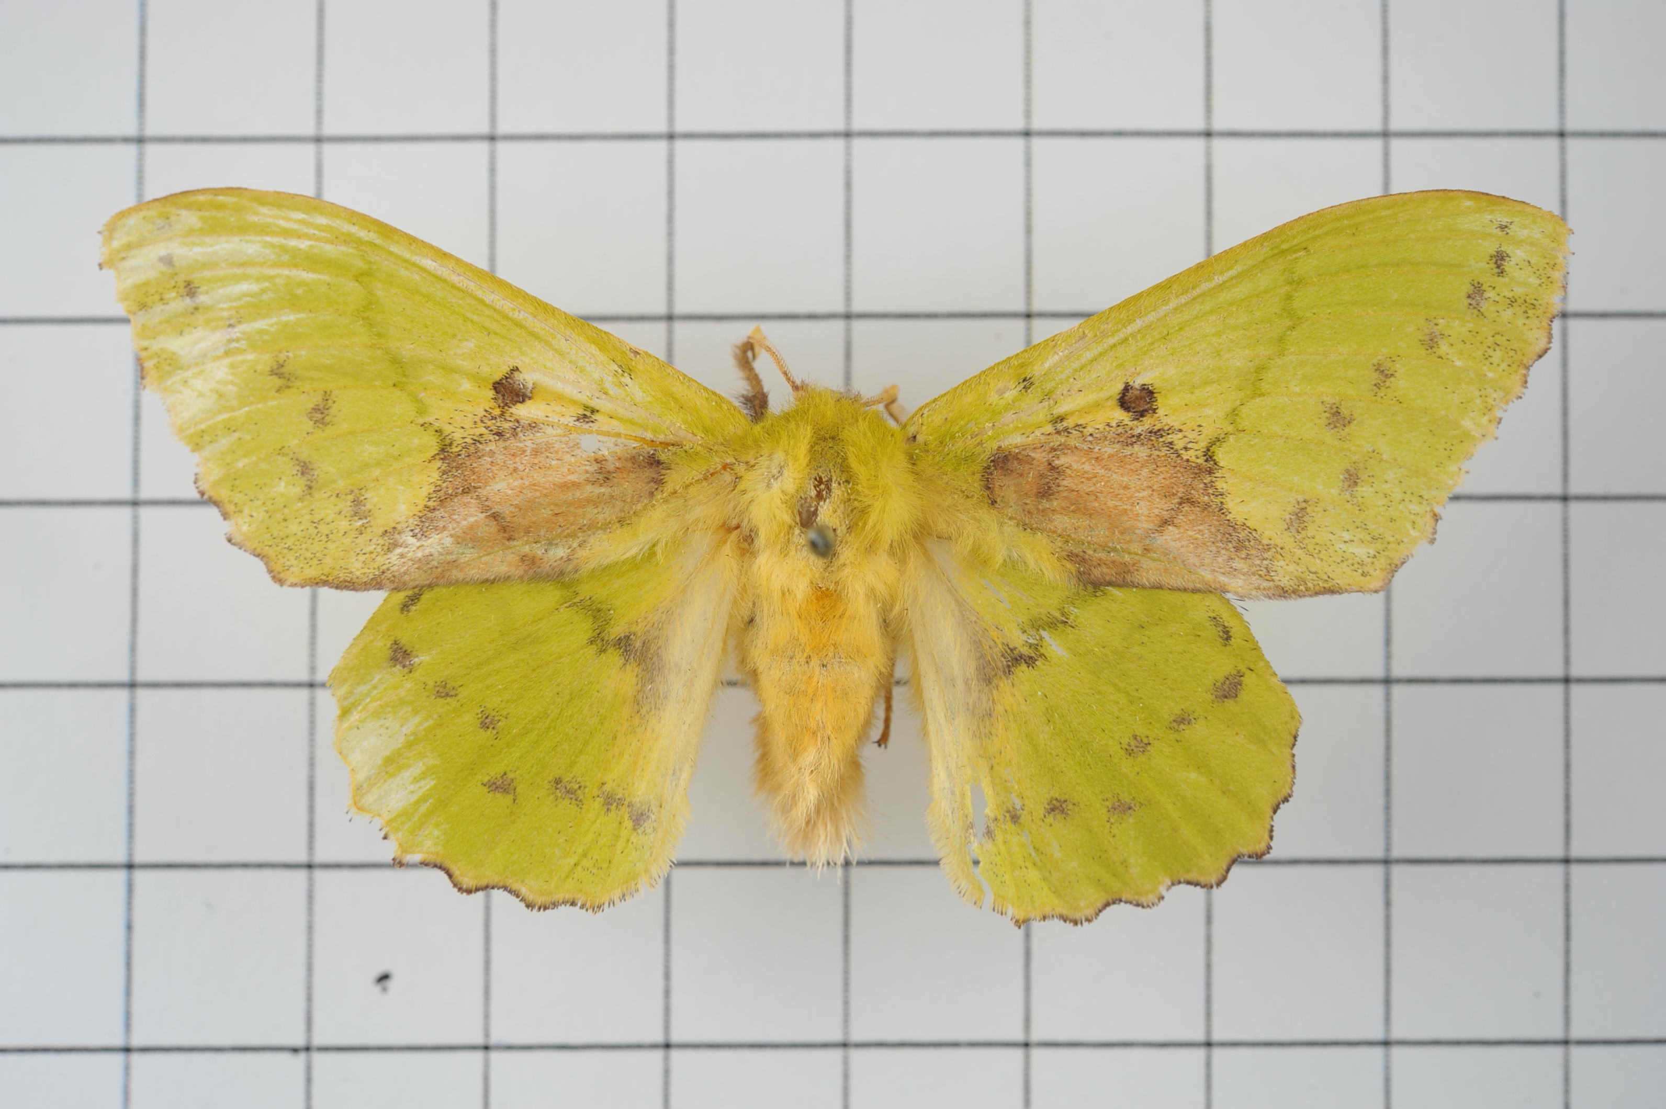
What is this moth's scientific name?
Trabala vishnou guttata
